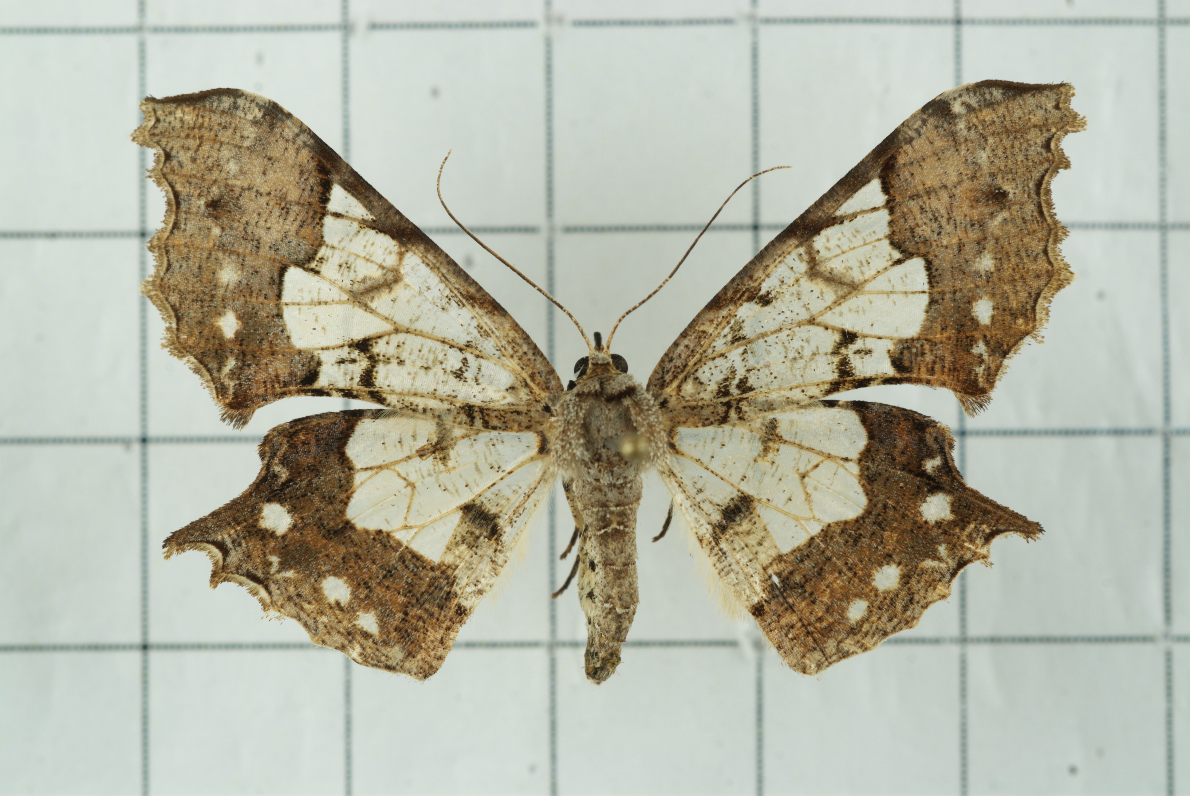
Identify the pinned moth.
Krananda semihyalina
